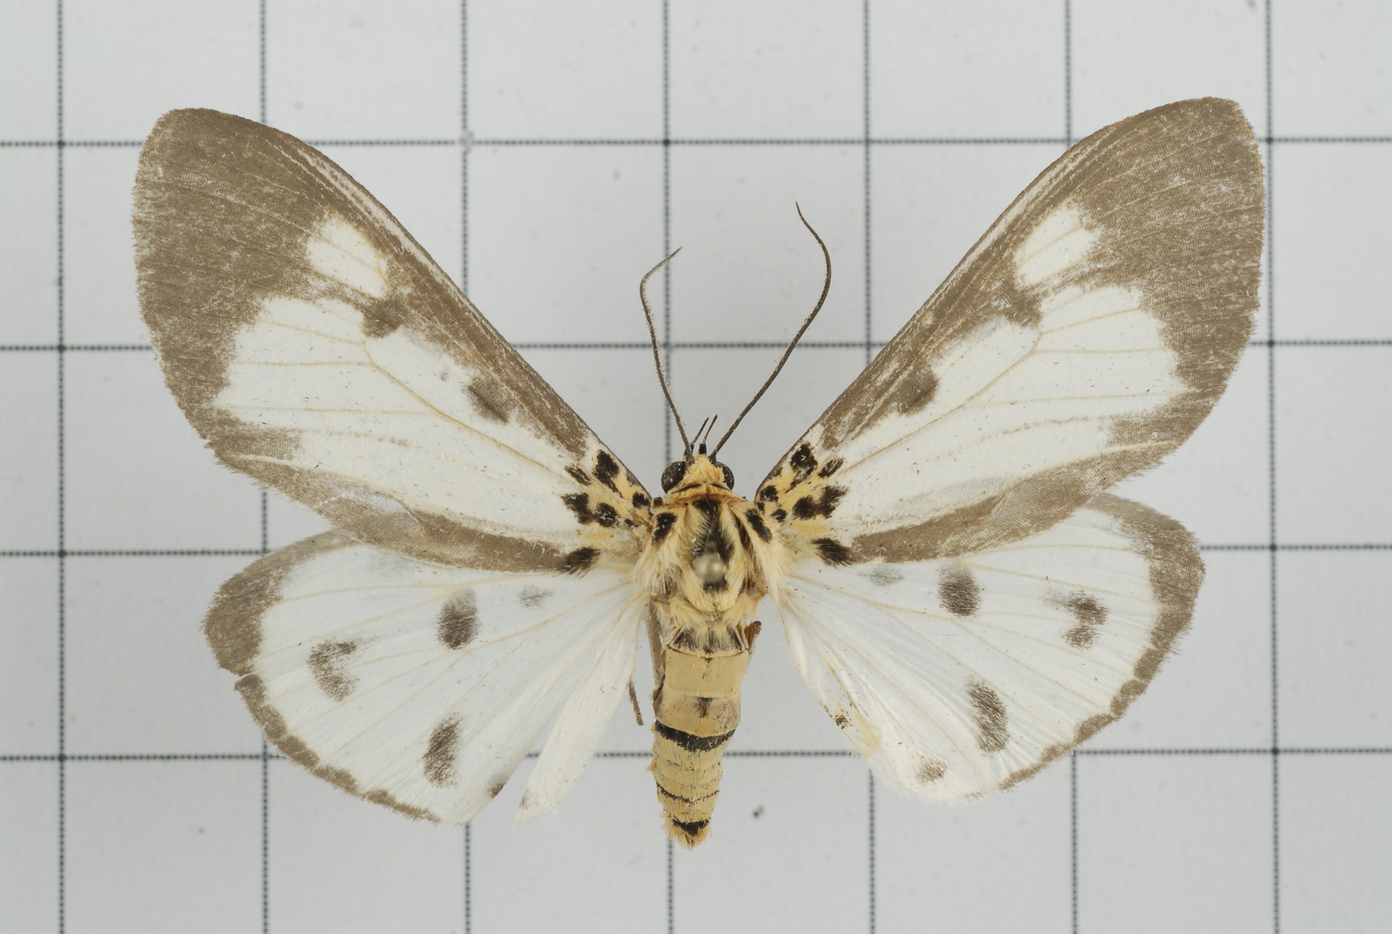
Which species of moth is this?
Asota plana lacteata
